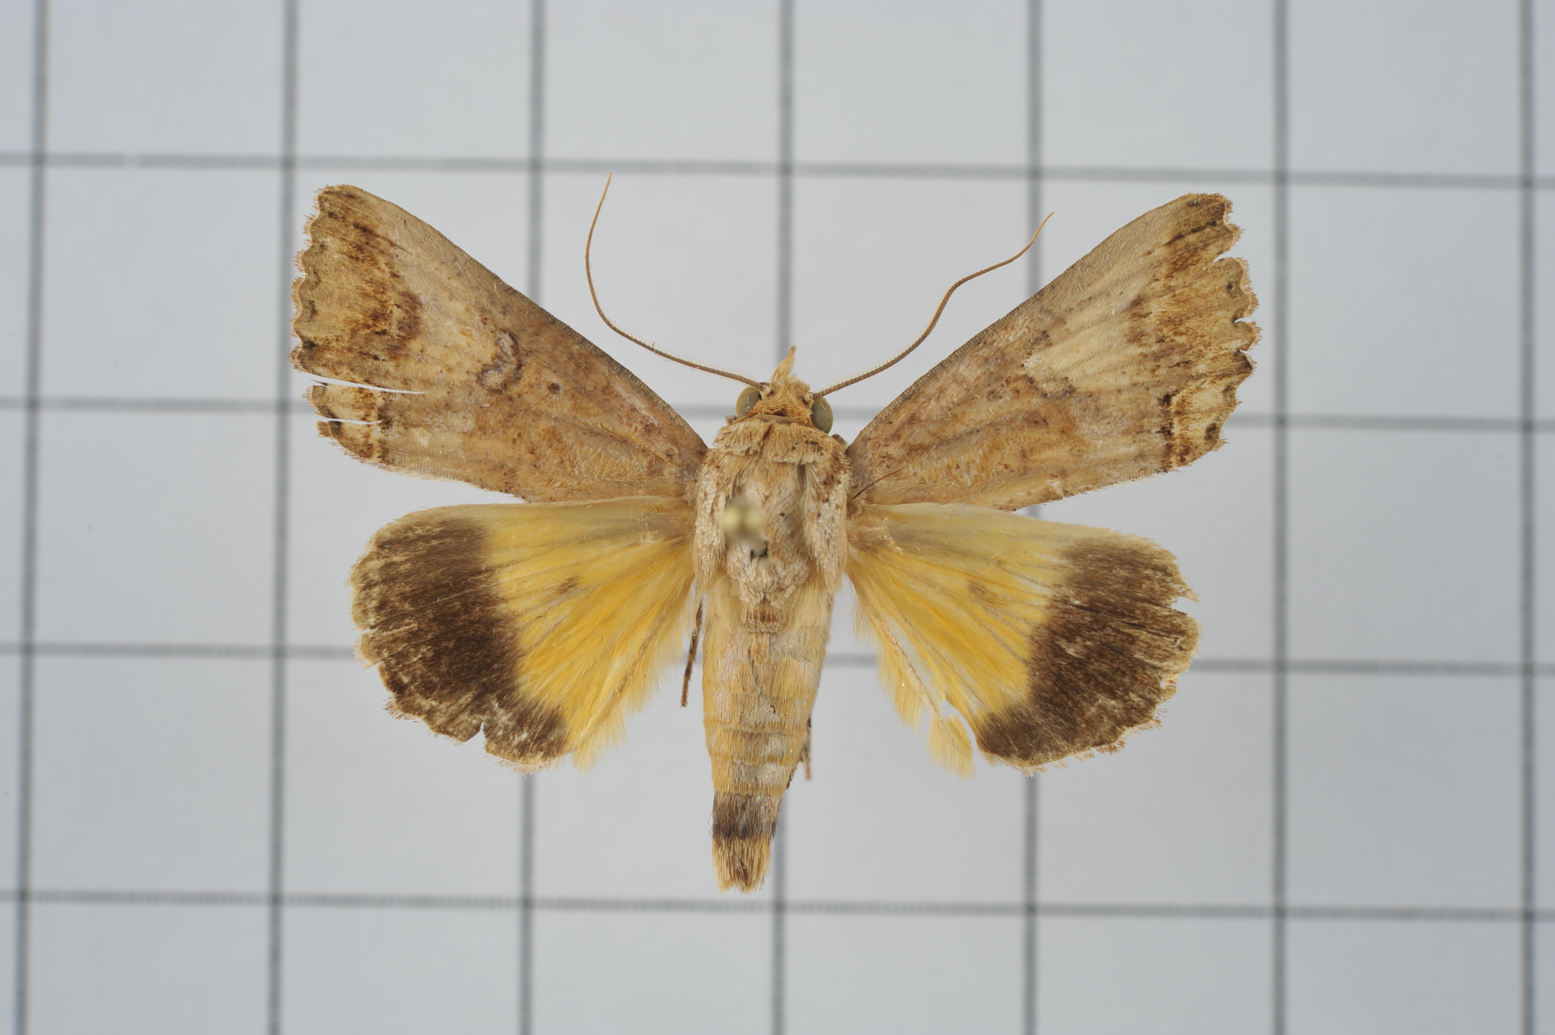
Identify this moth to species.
Hypocala andamana
